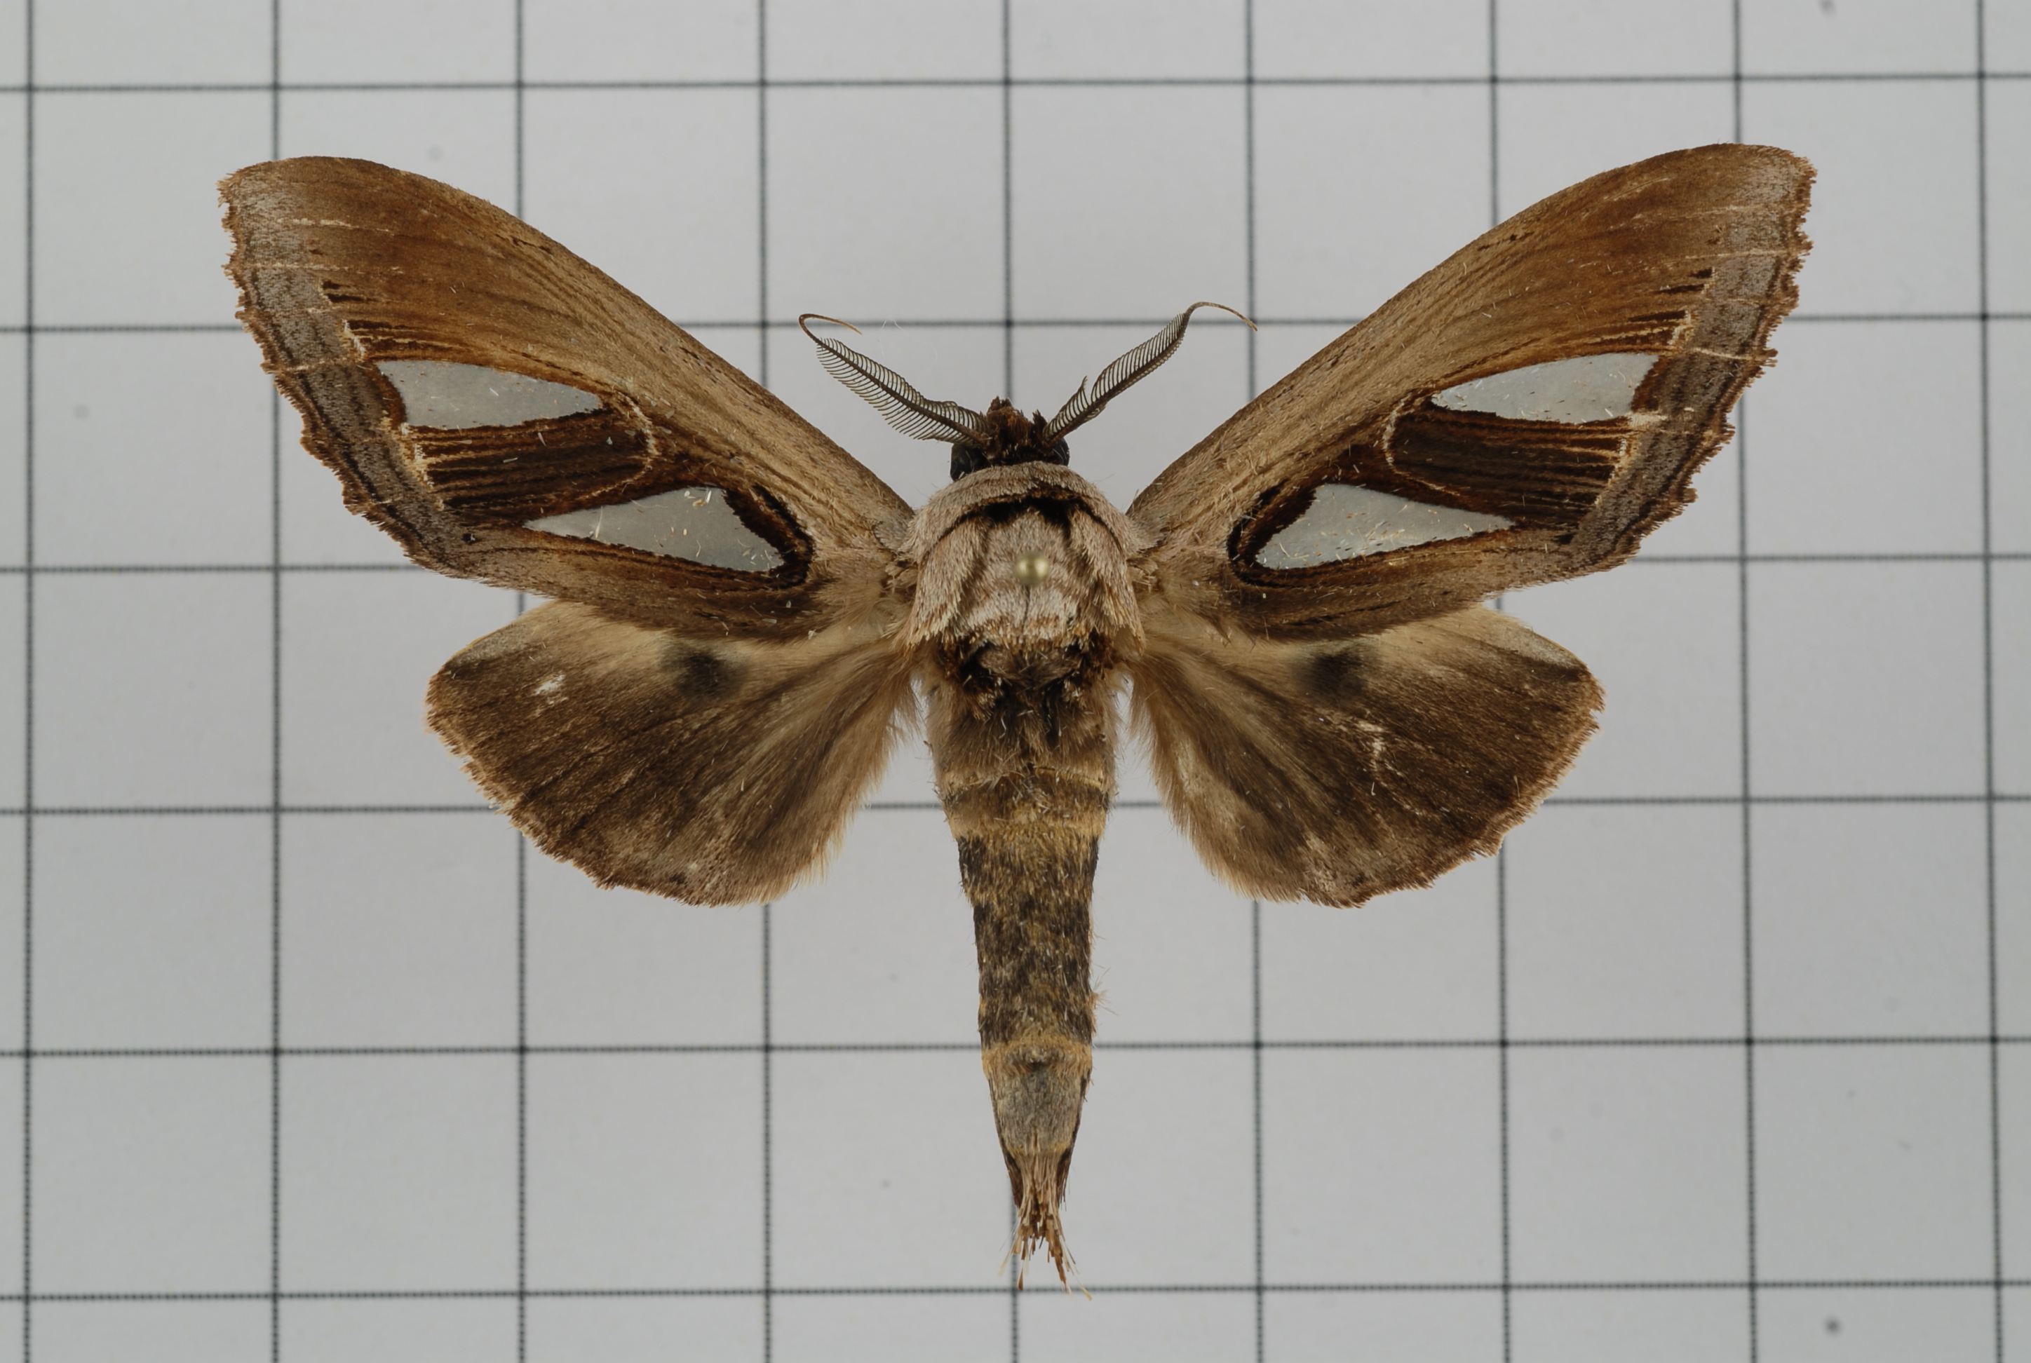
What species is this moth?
Tarsolepis japonica
